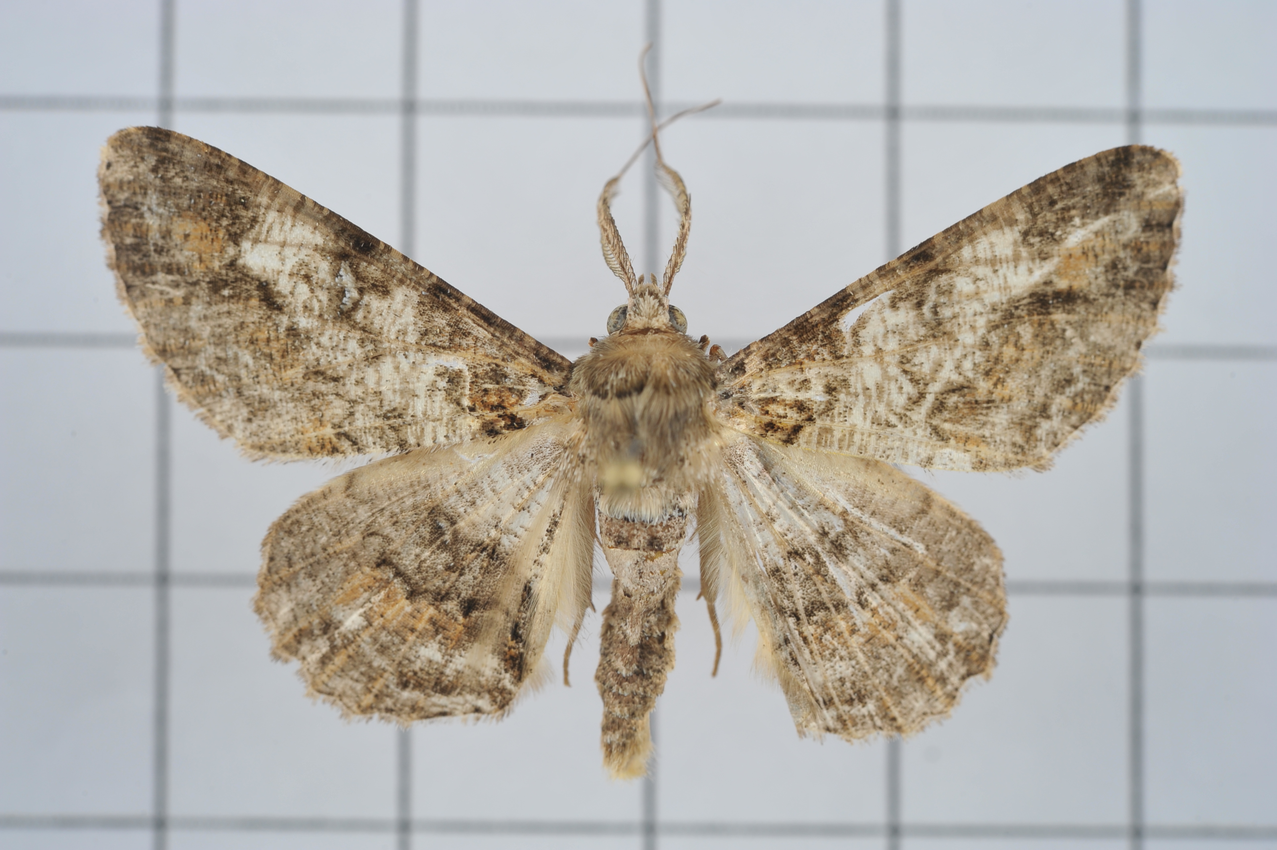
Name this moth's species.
Cleora fraterna
